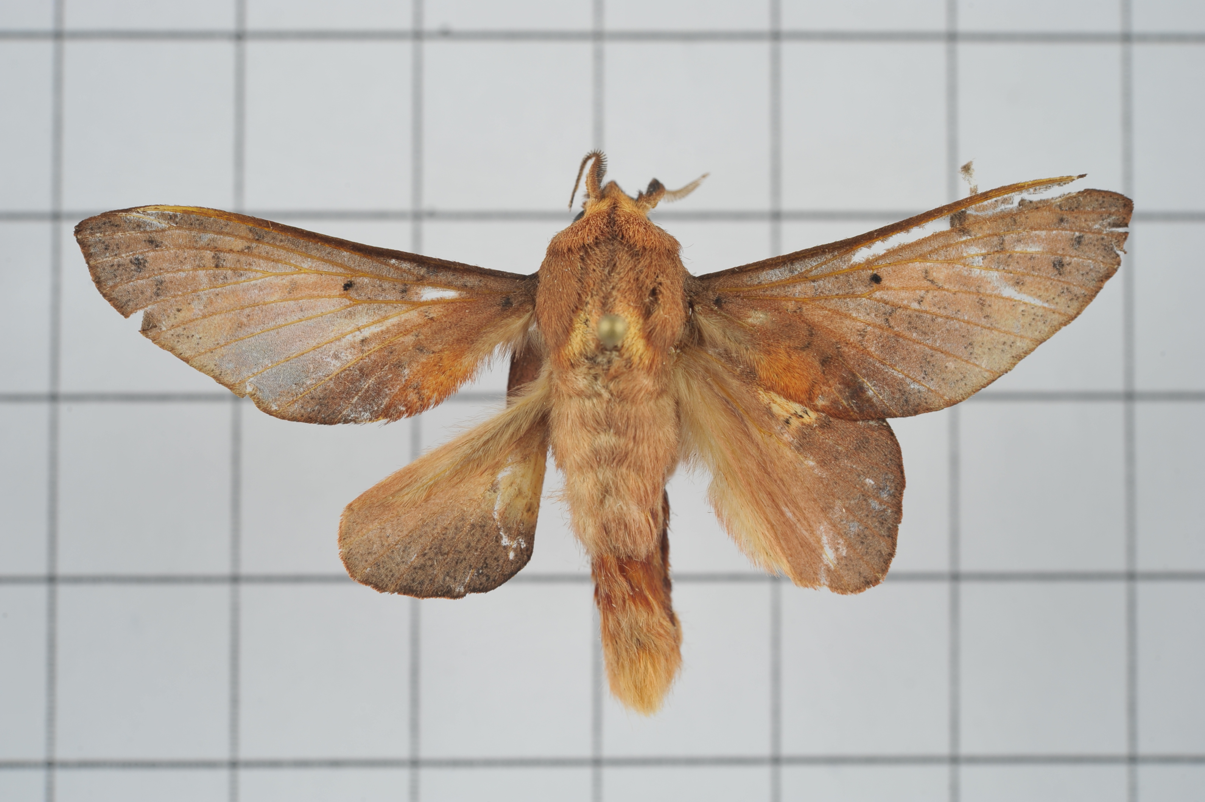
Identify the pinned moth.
Gastropacha pardale formosana
